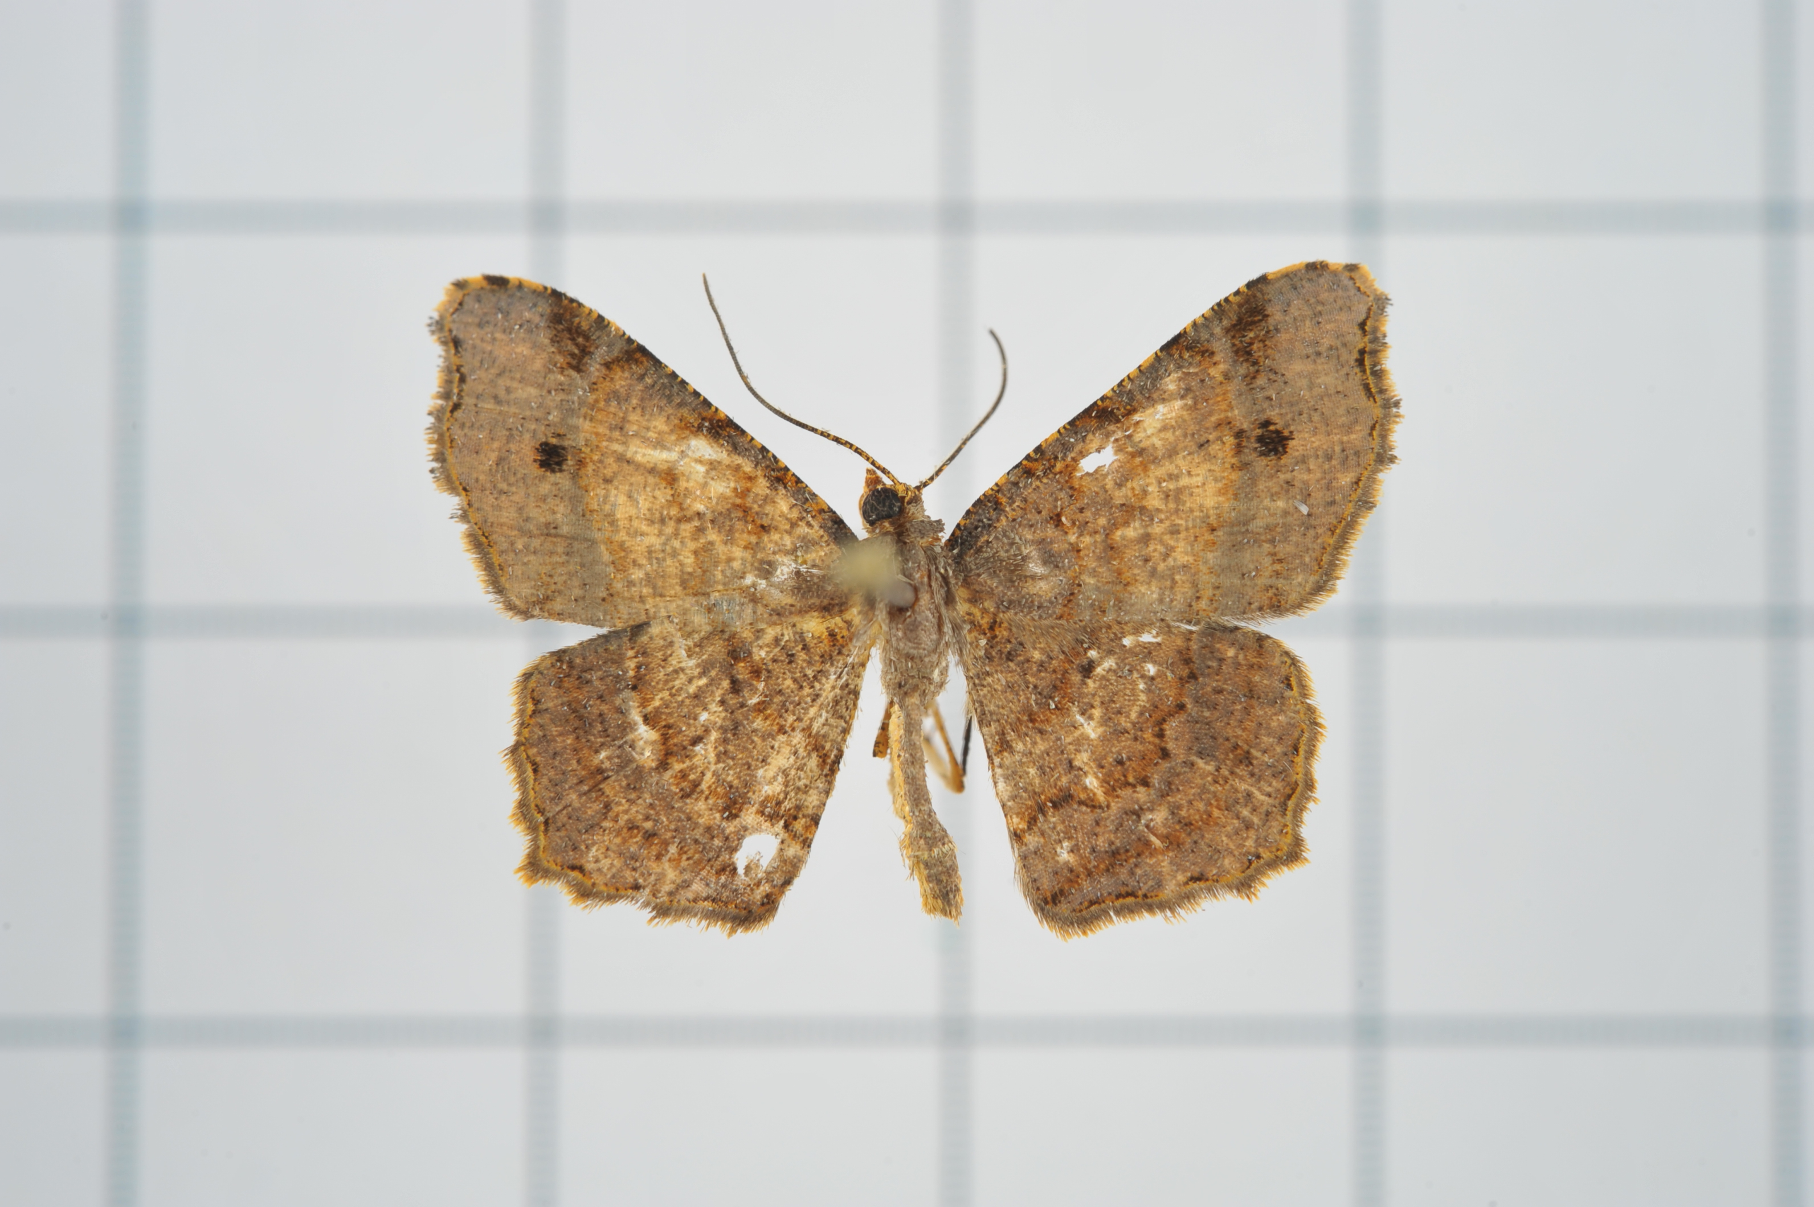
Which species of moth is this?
Chiasmia kanshireiensis
